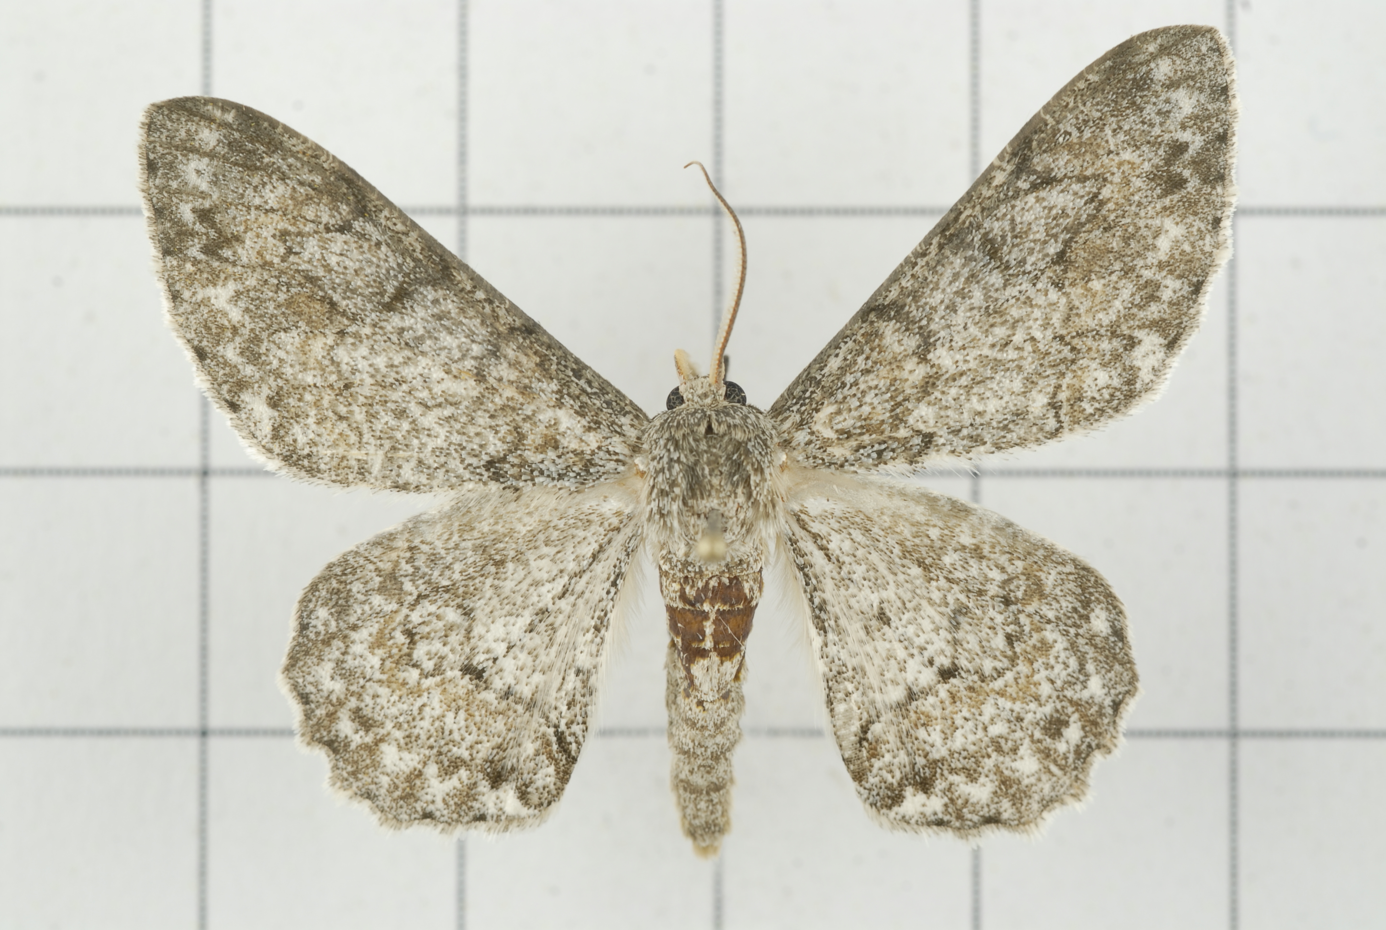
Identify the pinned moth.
Cusiala boarmoides boarmoides
